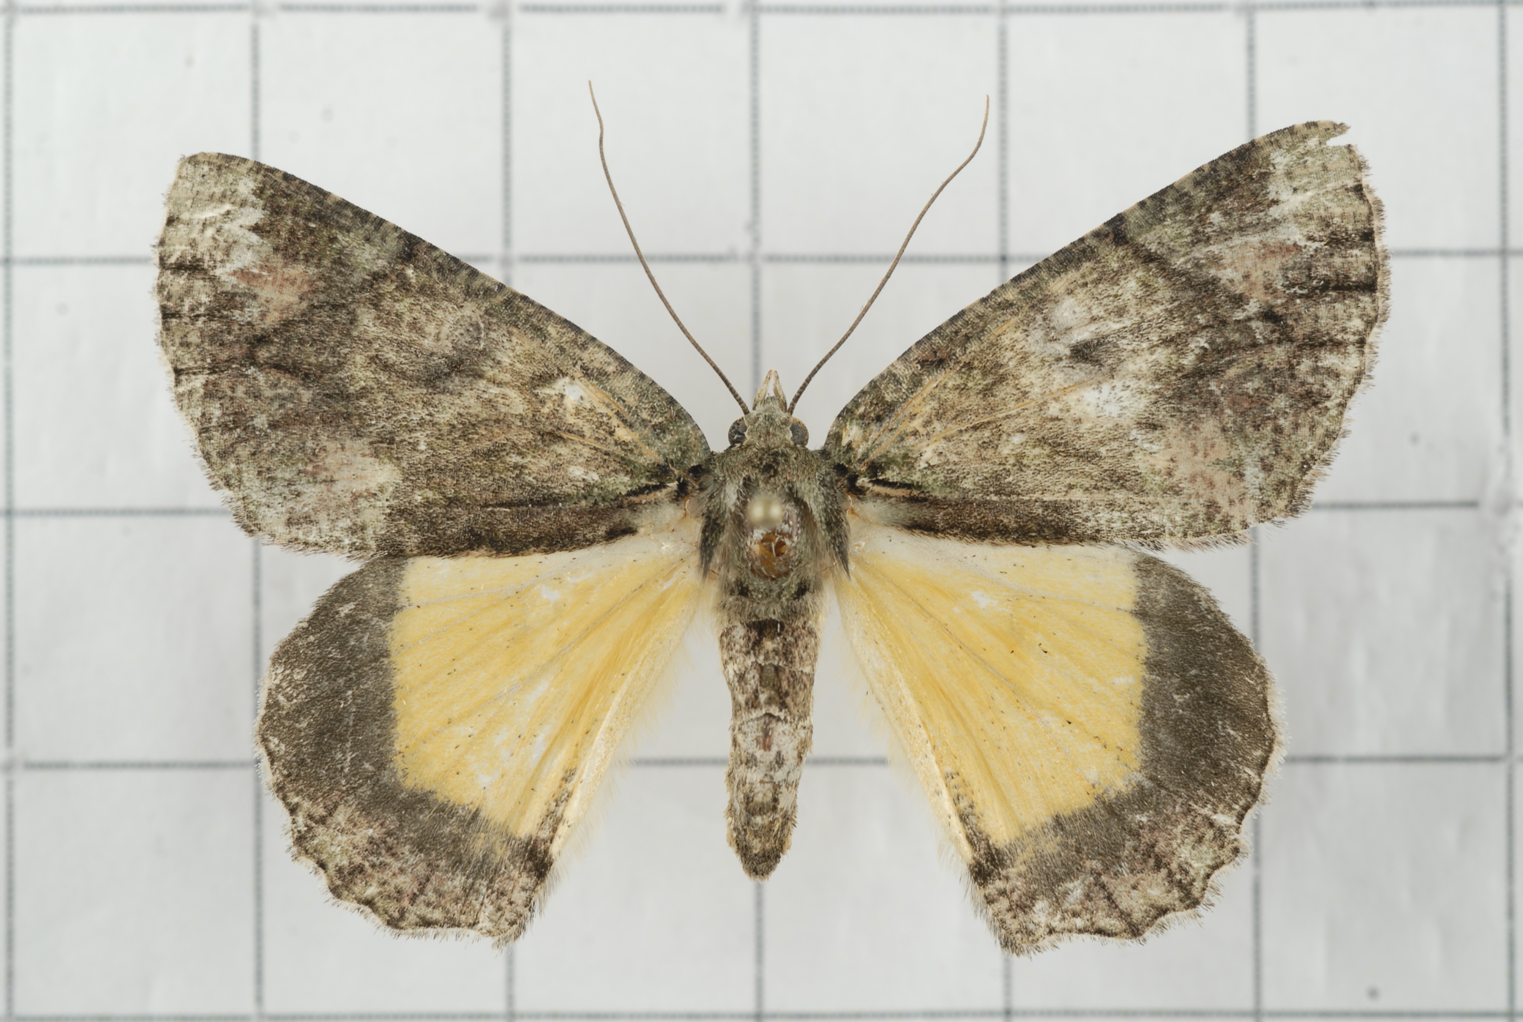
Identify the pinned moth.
Dindica wilemani
